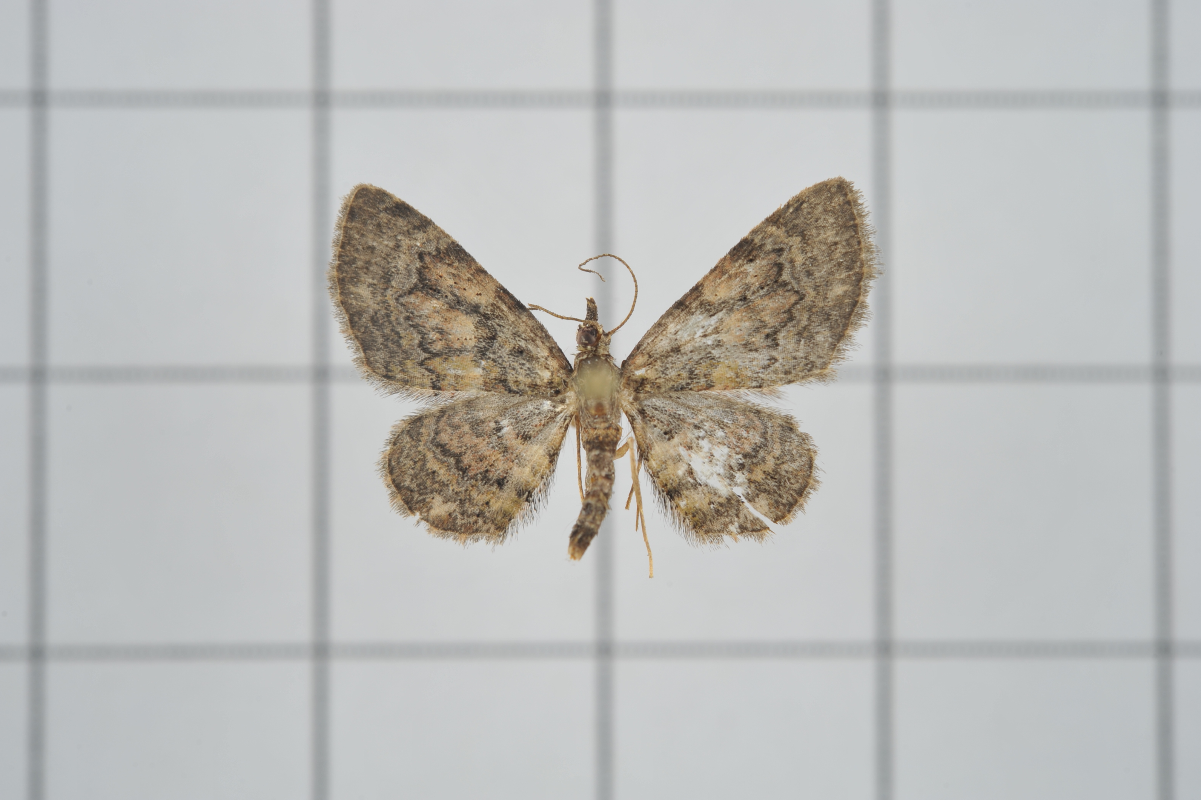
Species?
Gymnoscelis albicaudata
